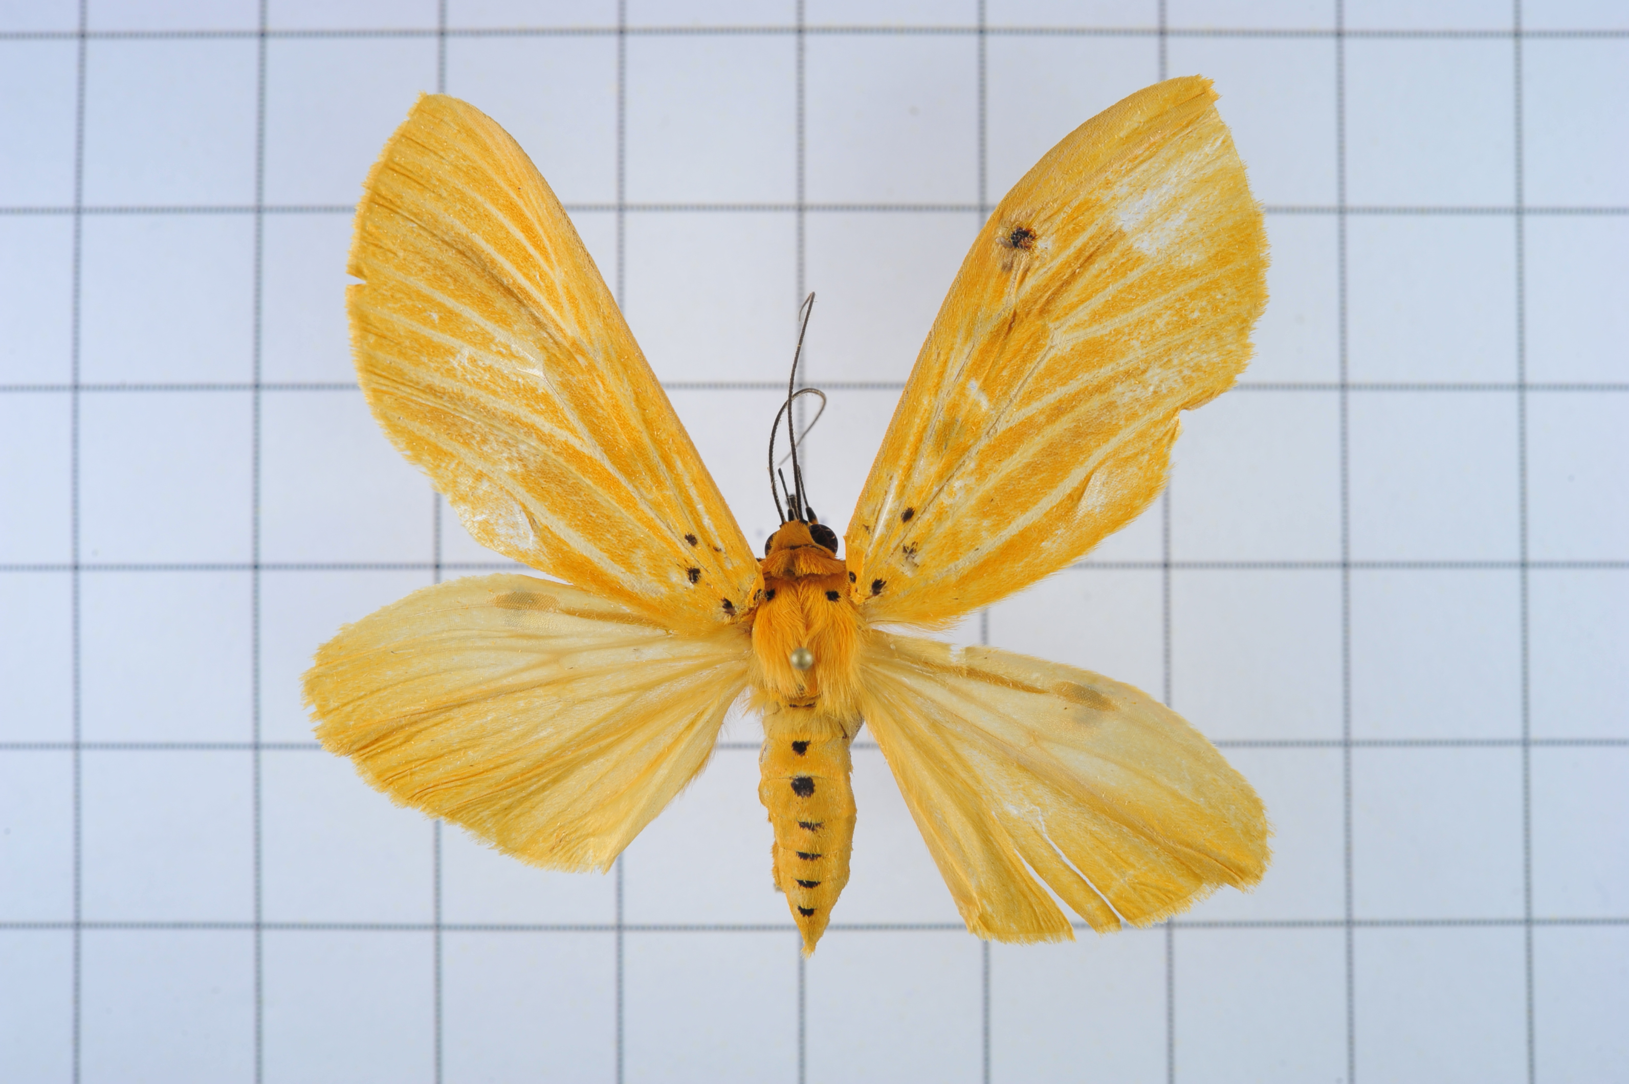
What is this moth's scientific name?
Asota egens confinis
